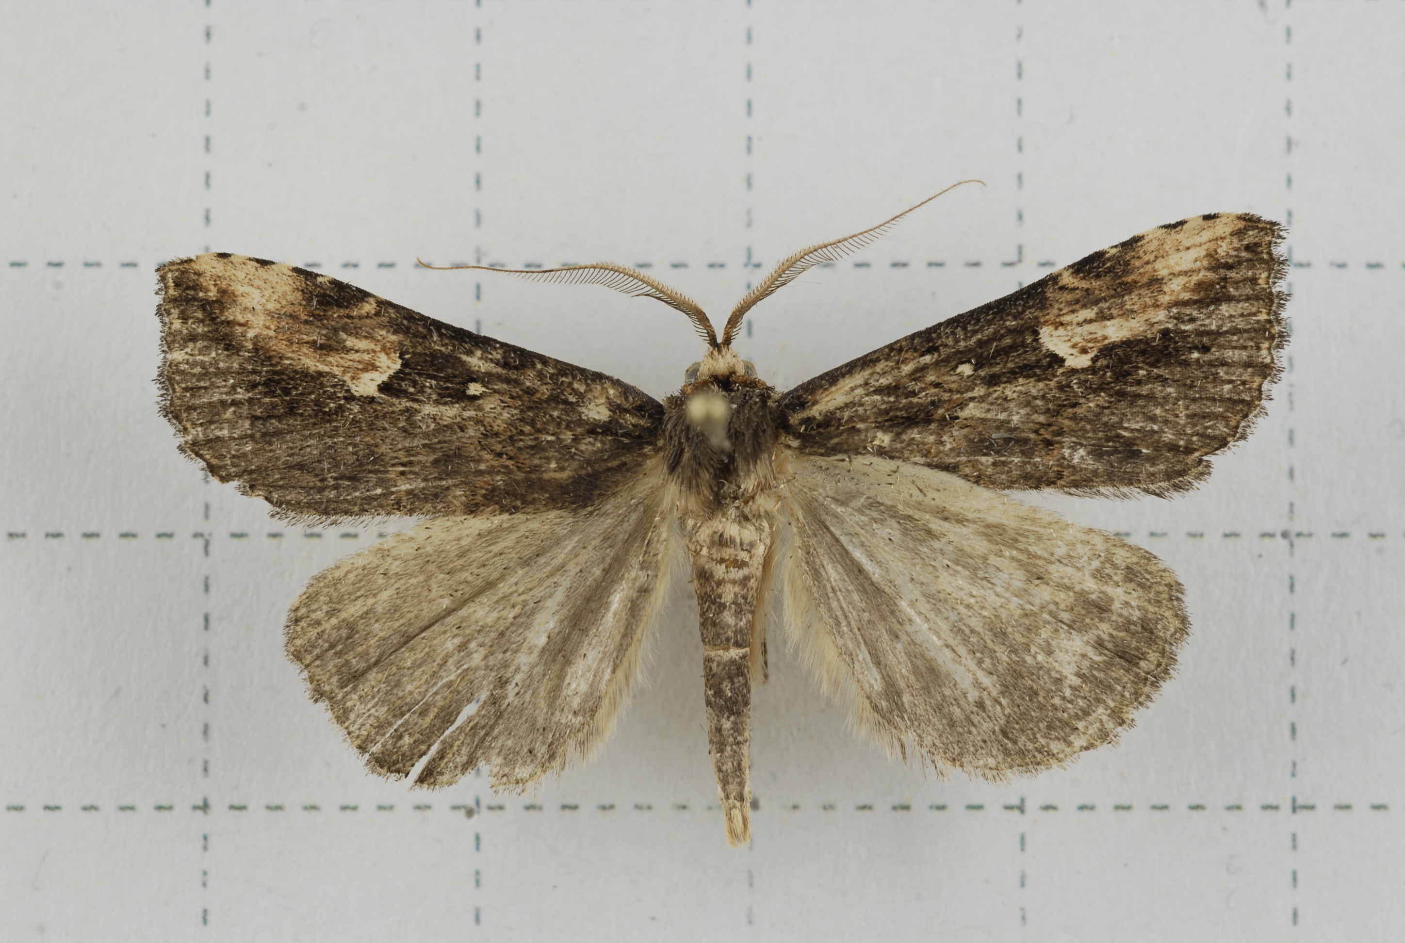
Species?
Pseudosphetta moorei
